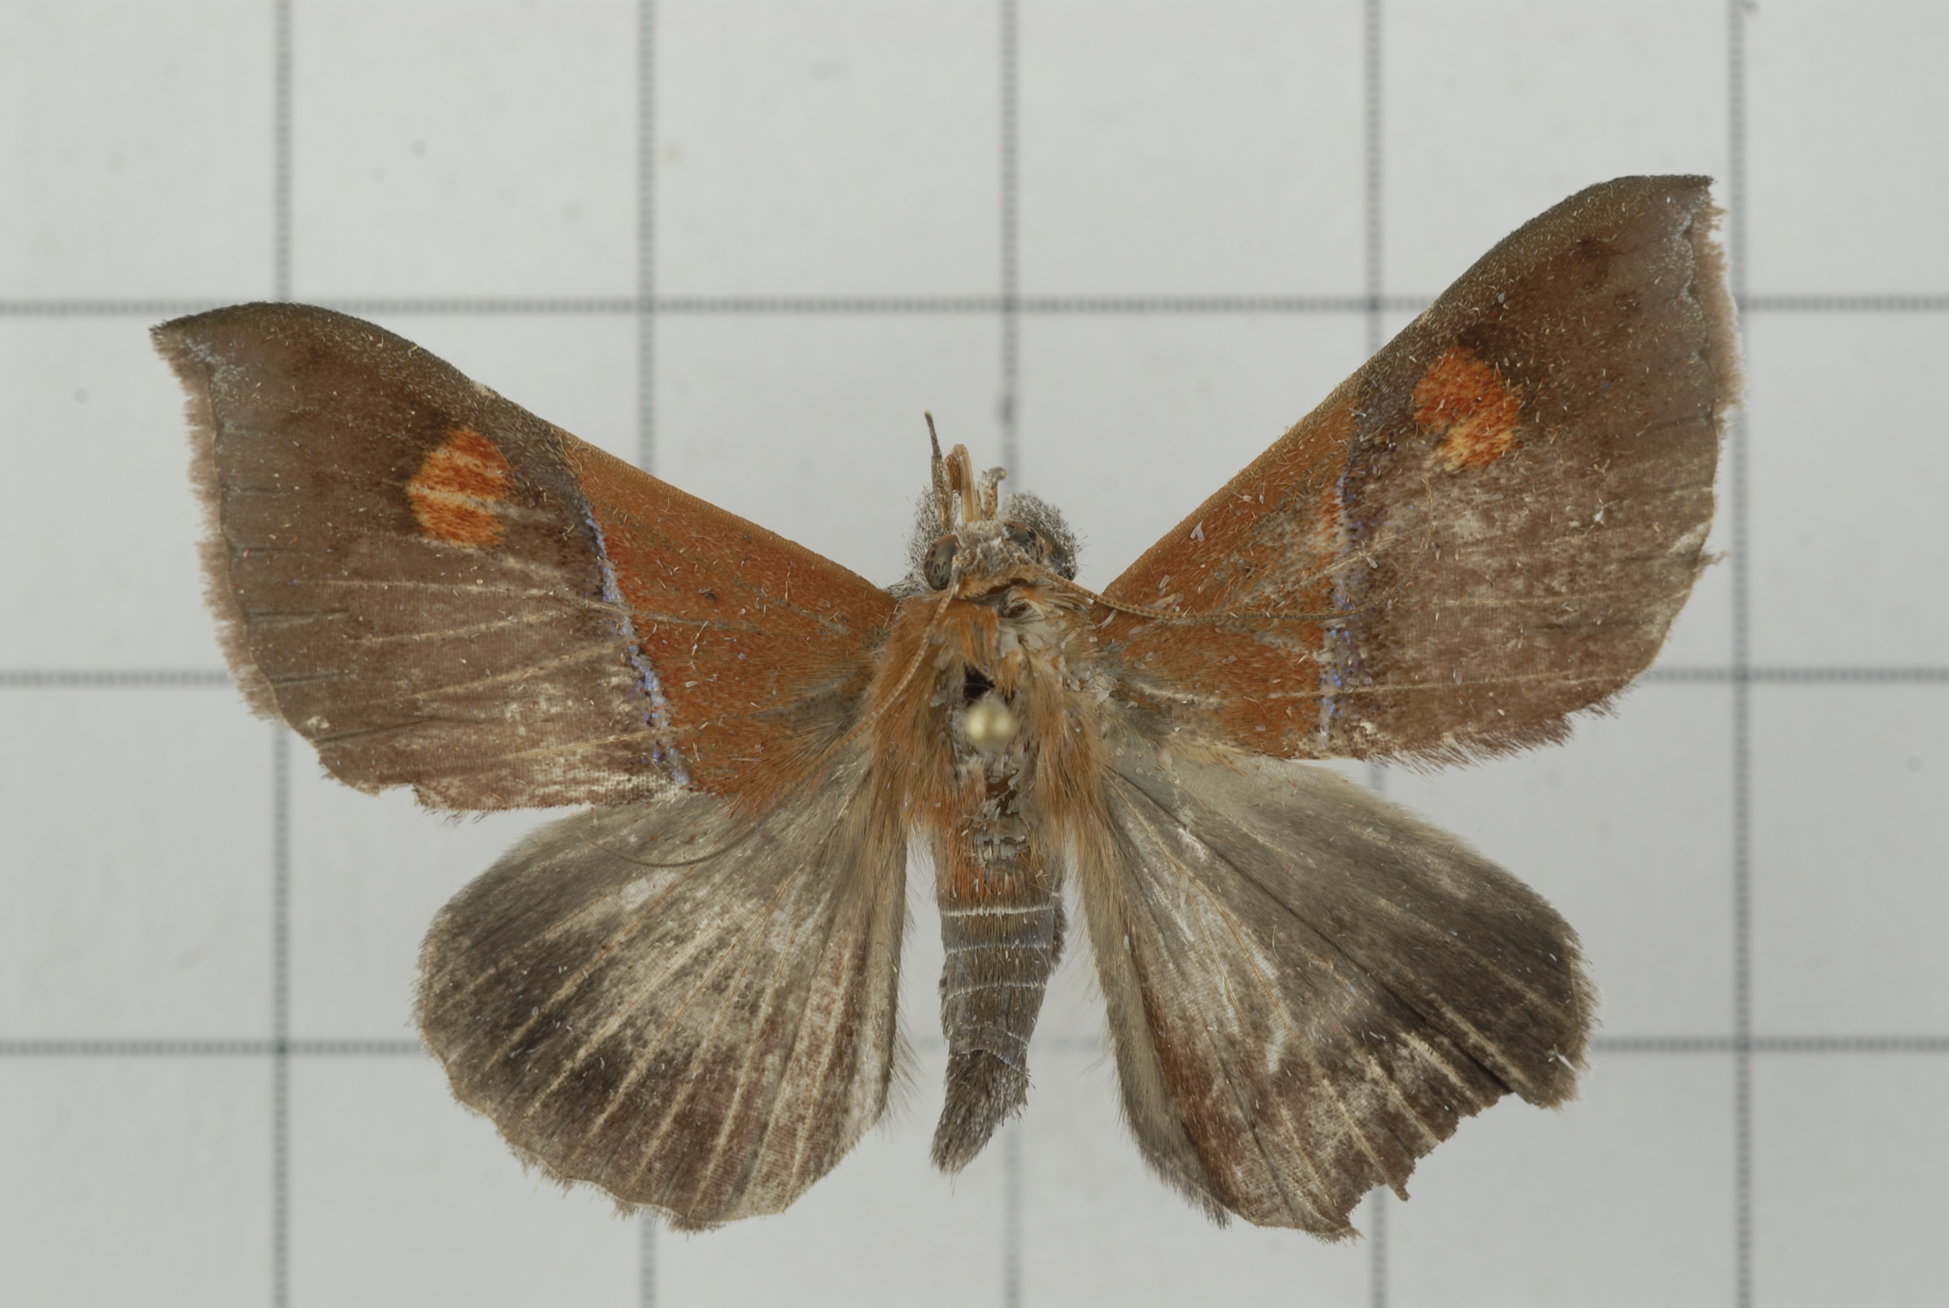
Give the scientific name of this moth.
Sympis rufibasis
